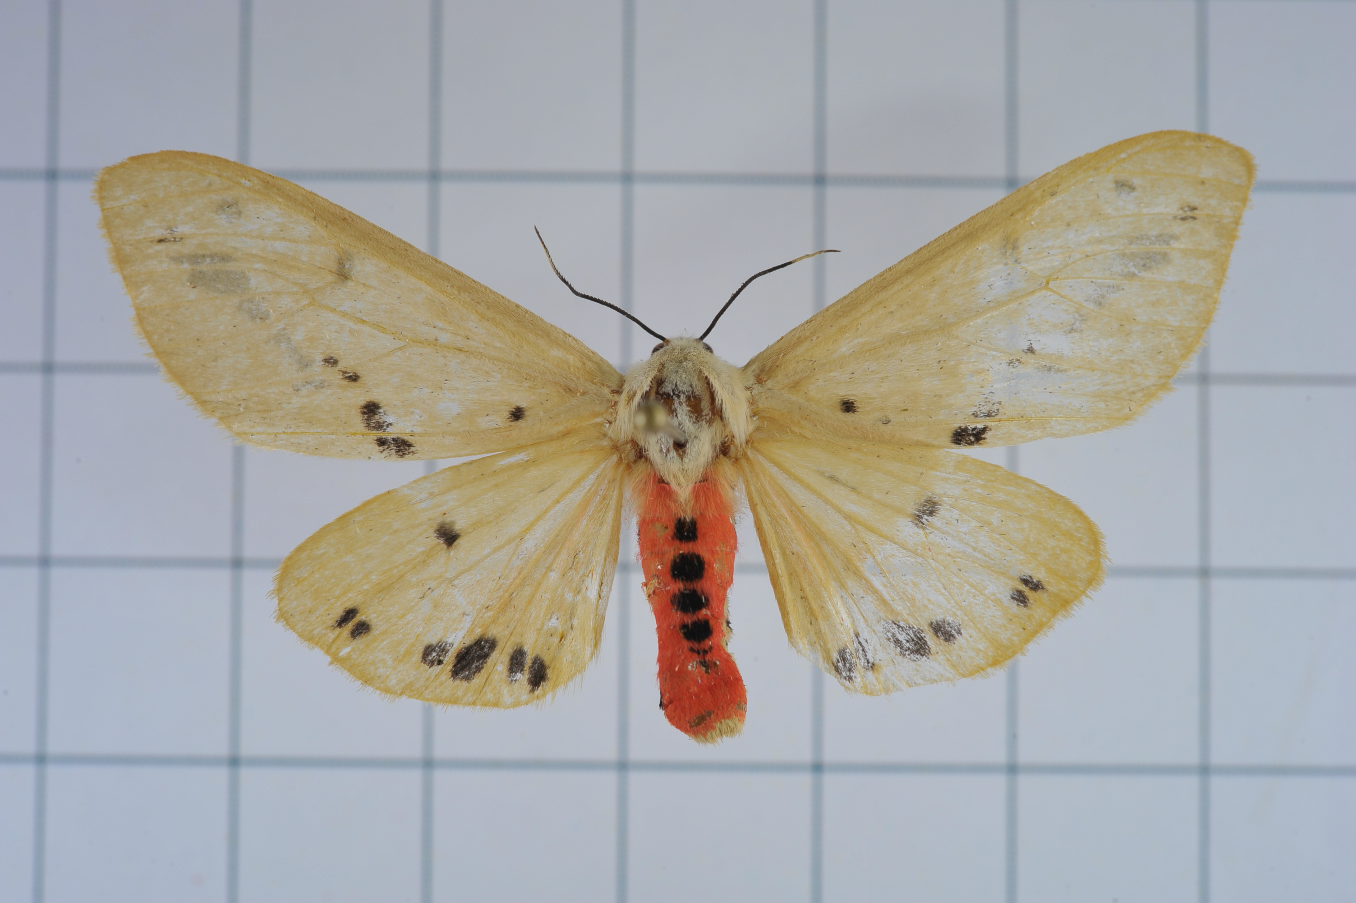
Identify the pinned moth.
Spilarctia nydia werneri
